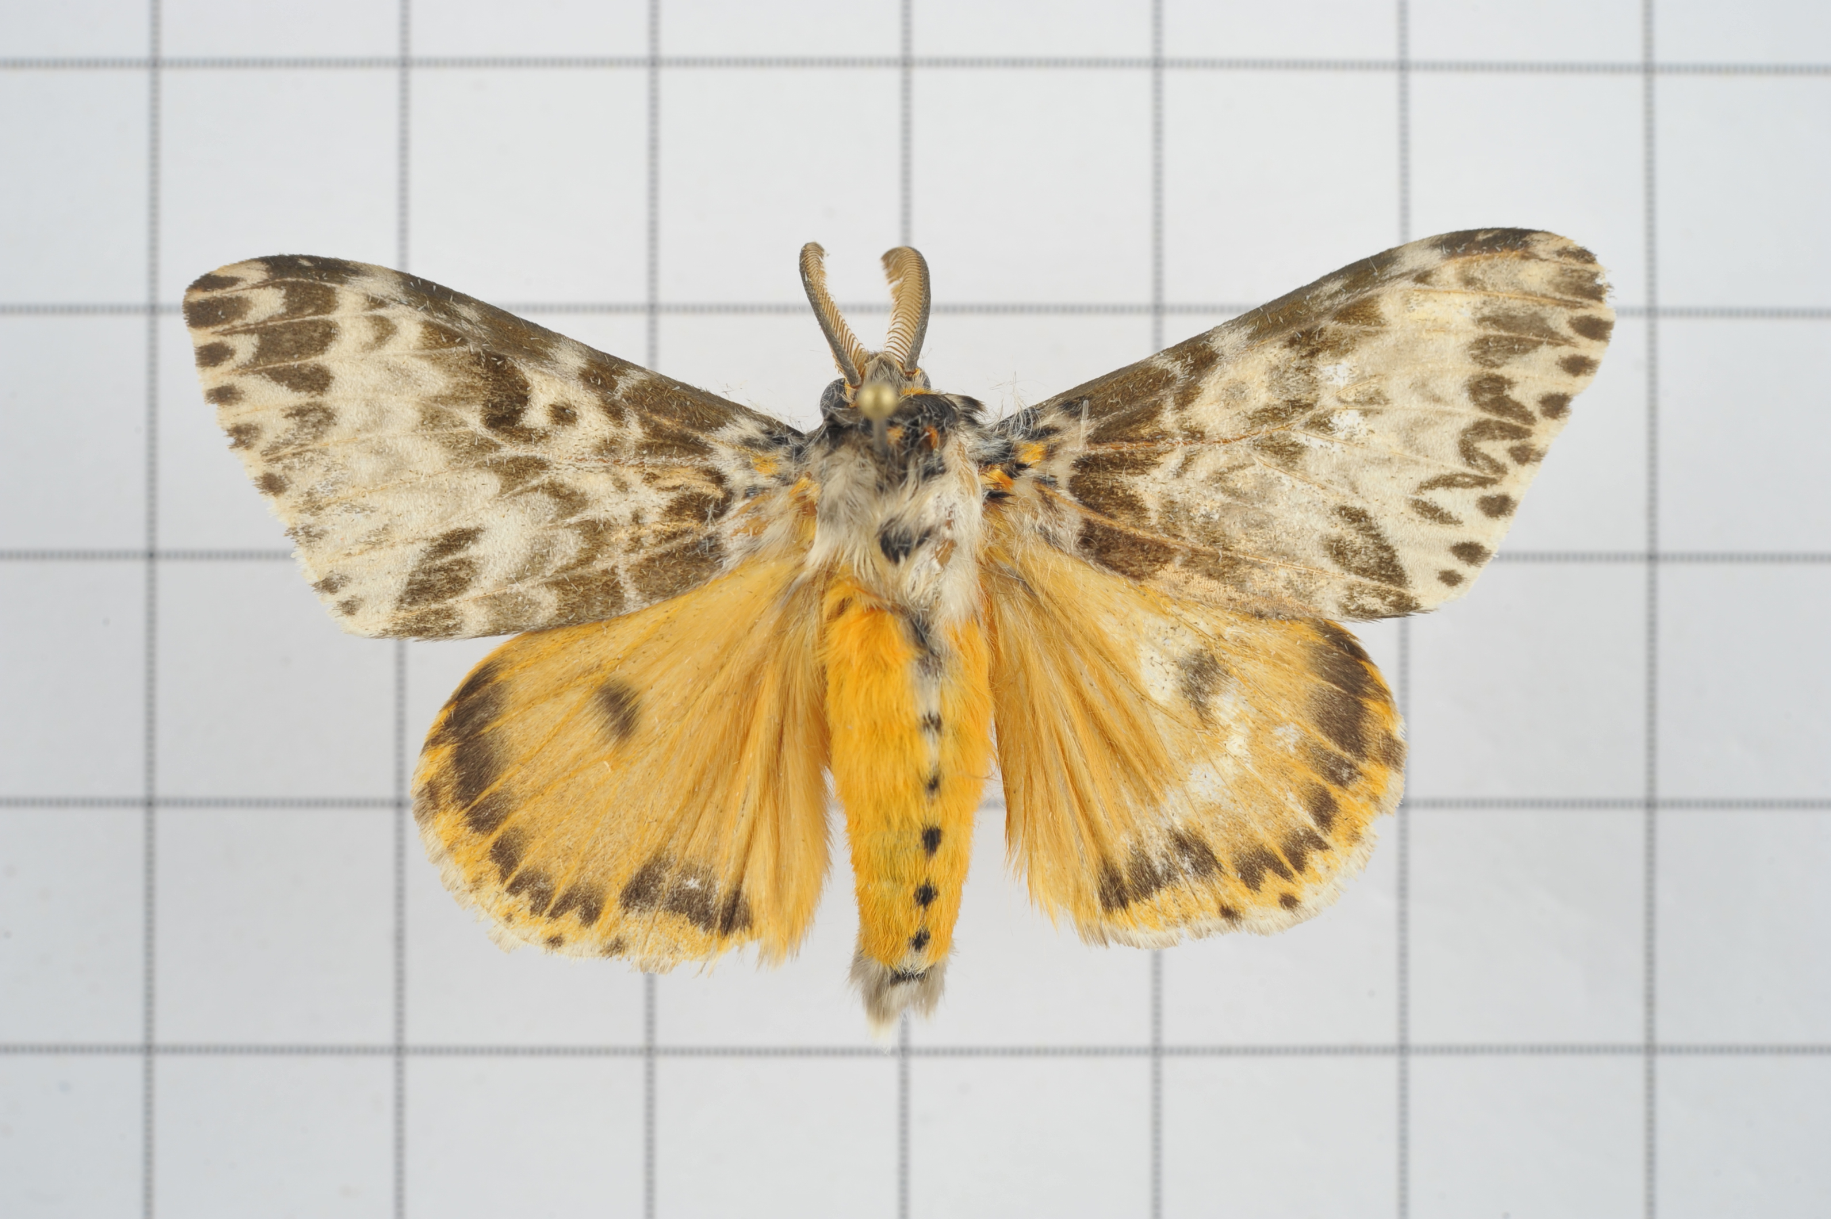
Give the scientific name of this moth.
Lymantria mathura subpallida
